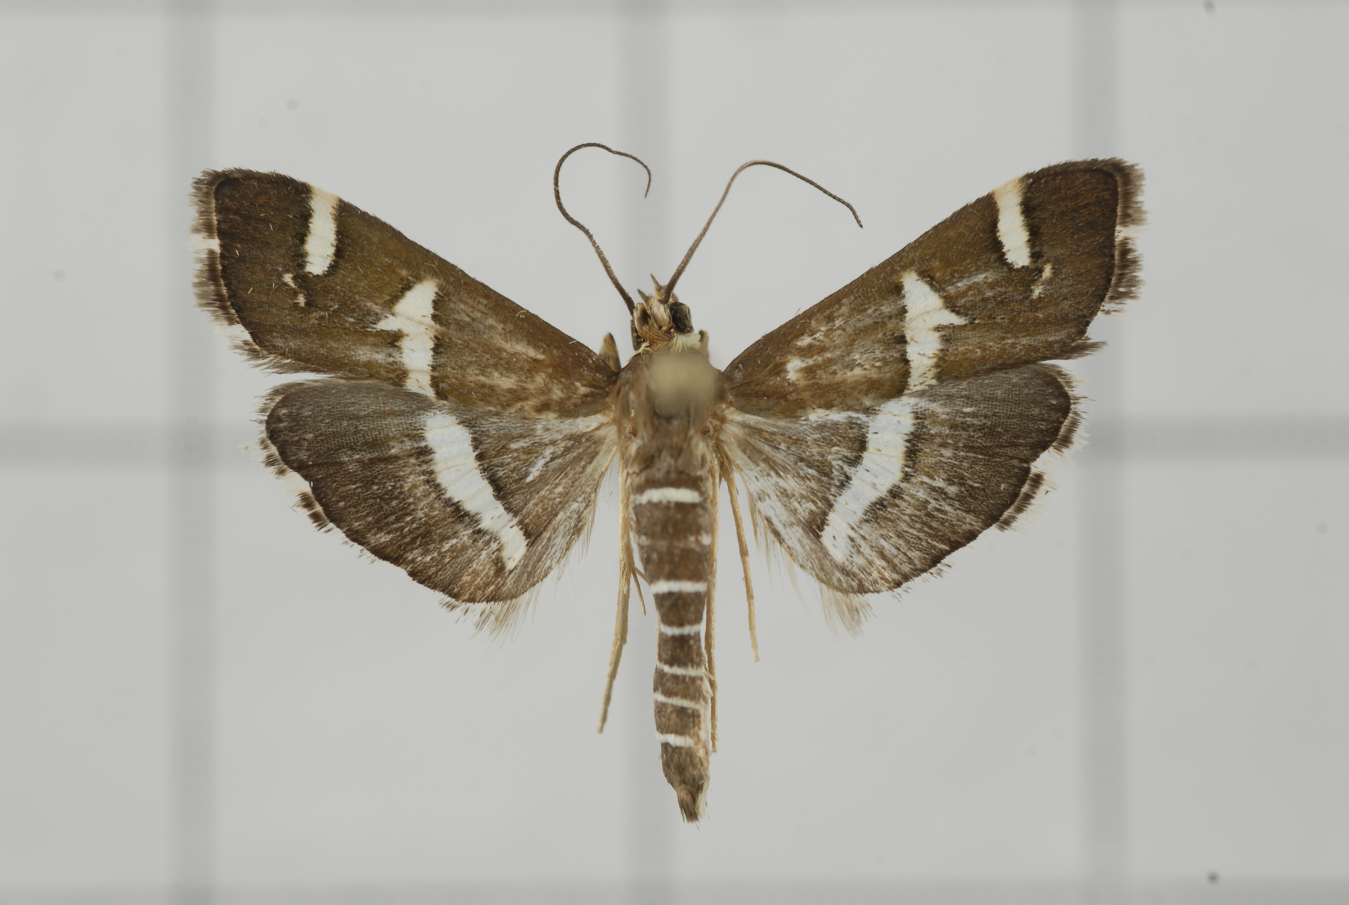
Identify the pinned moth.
Spoladea recurvalis
